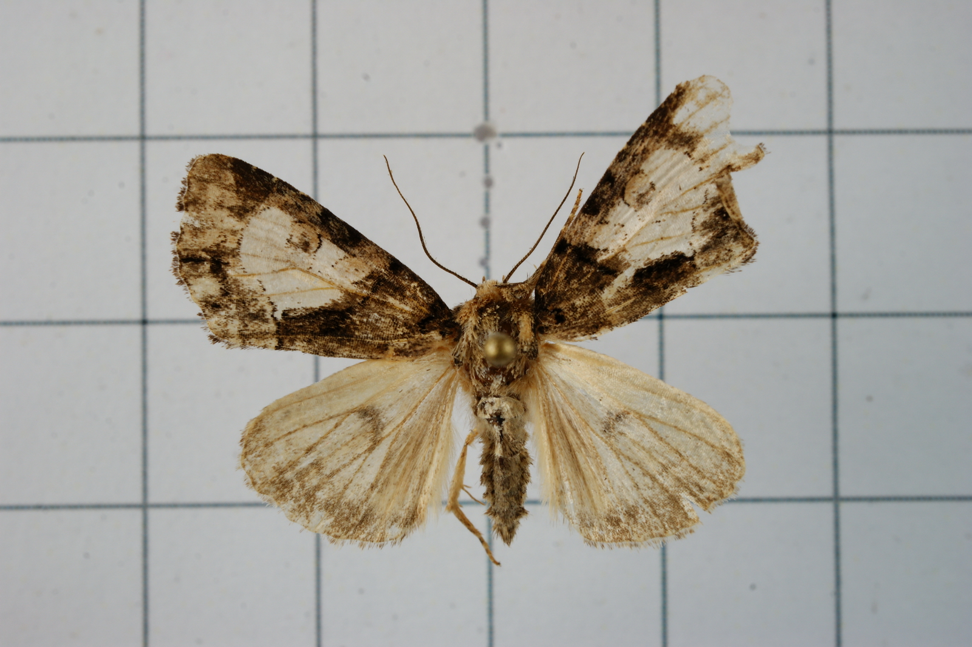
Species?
Chytonix variegata
